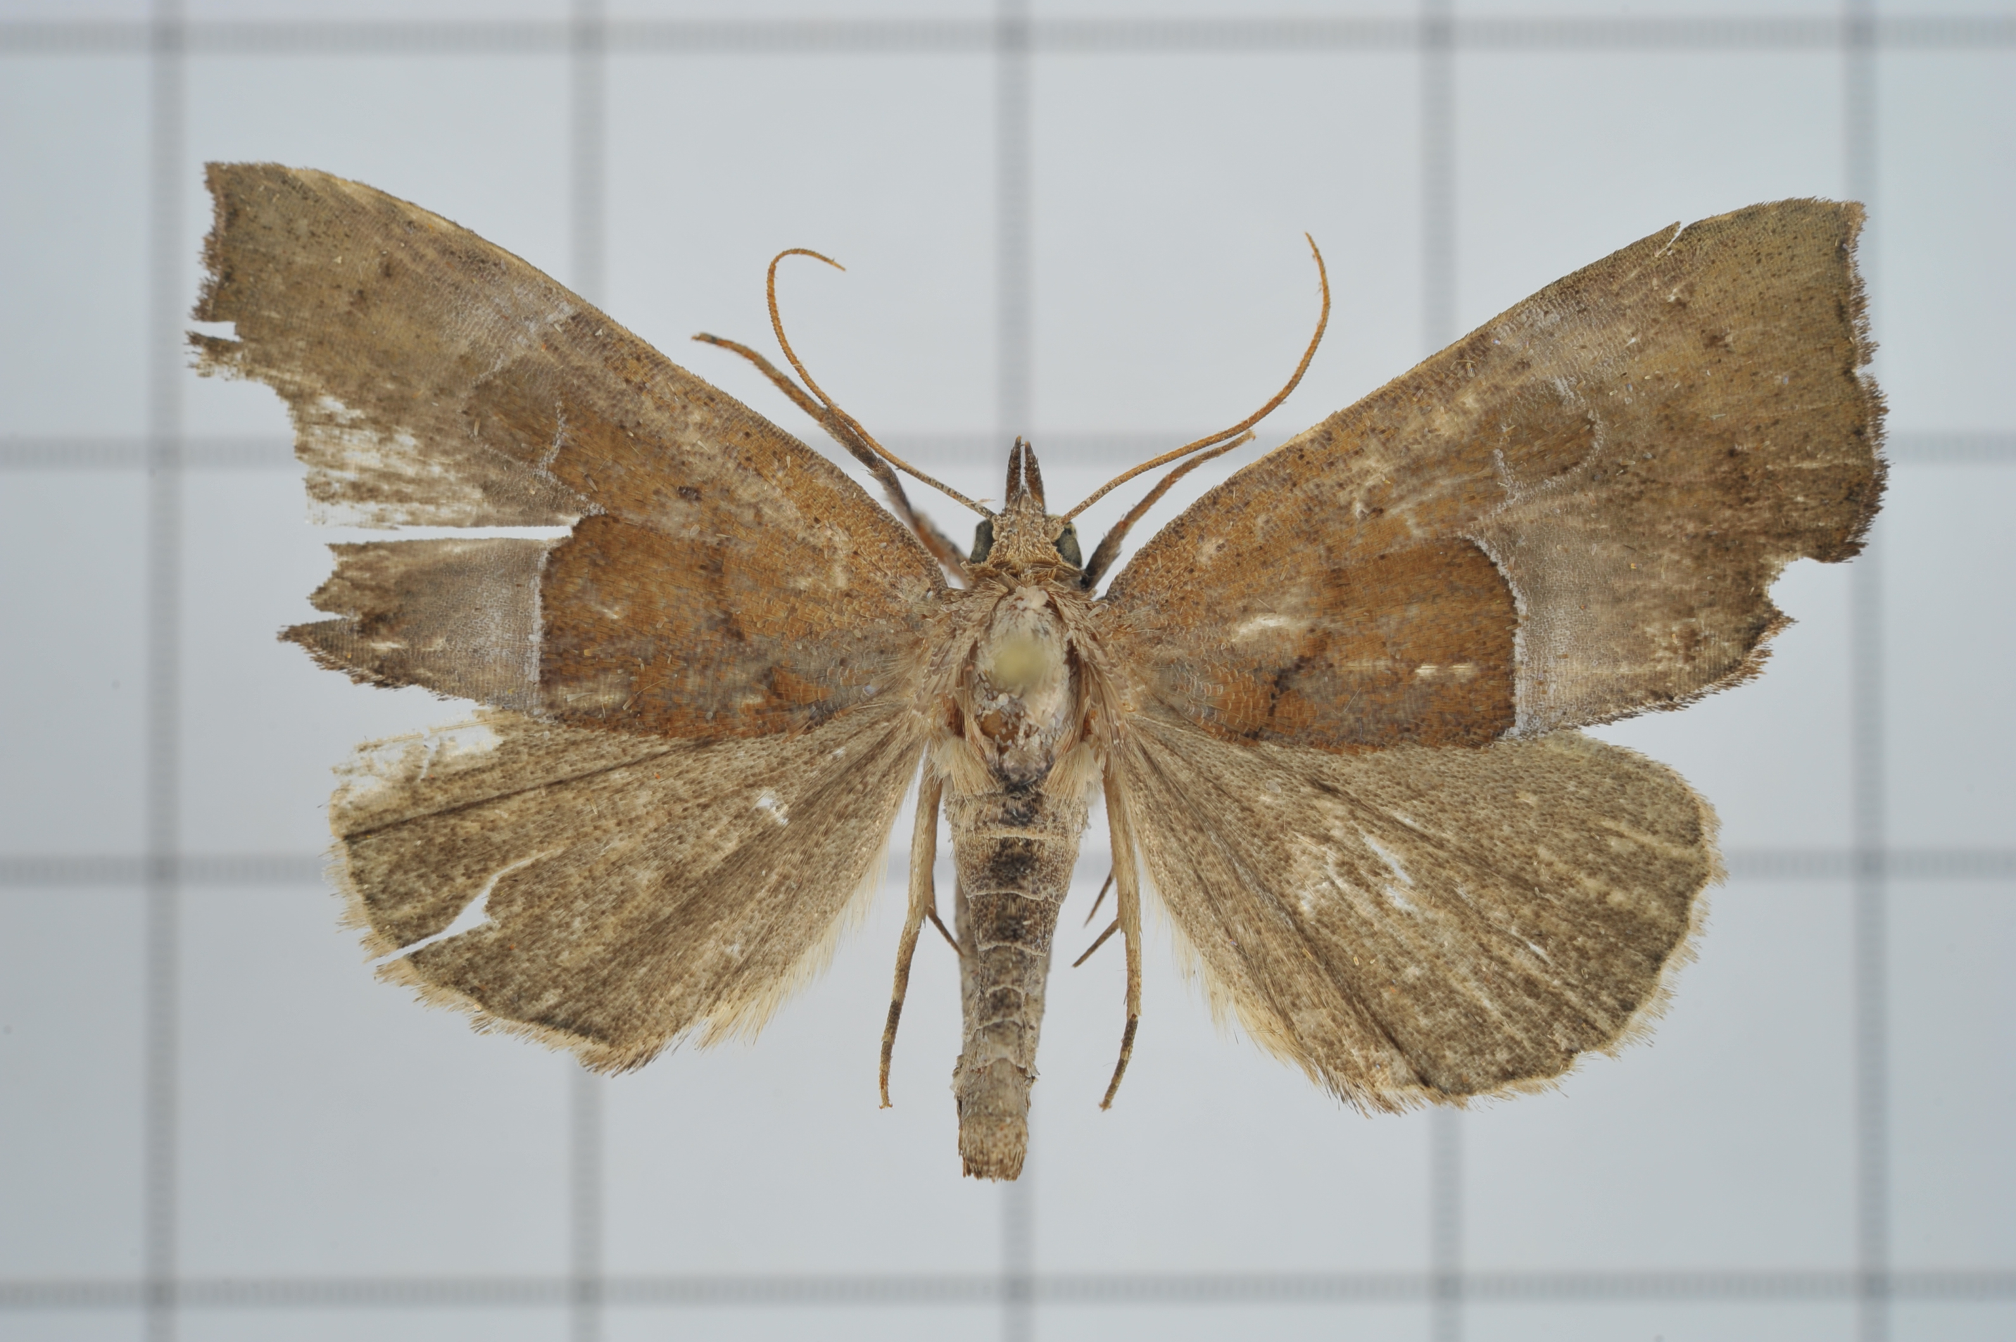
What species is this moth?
Hepatica indentalis
